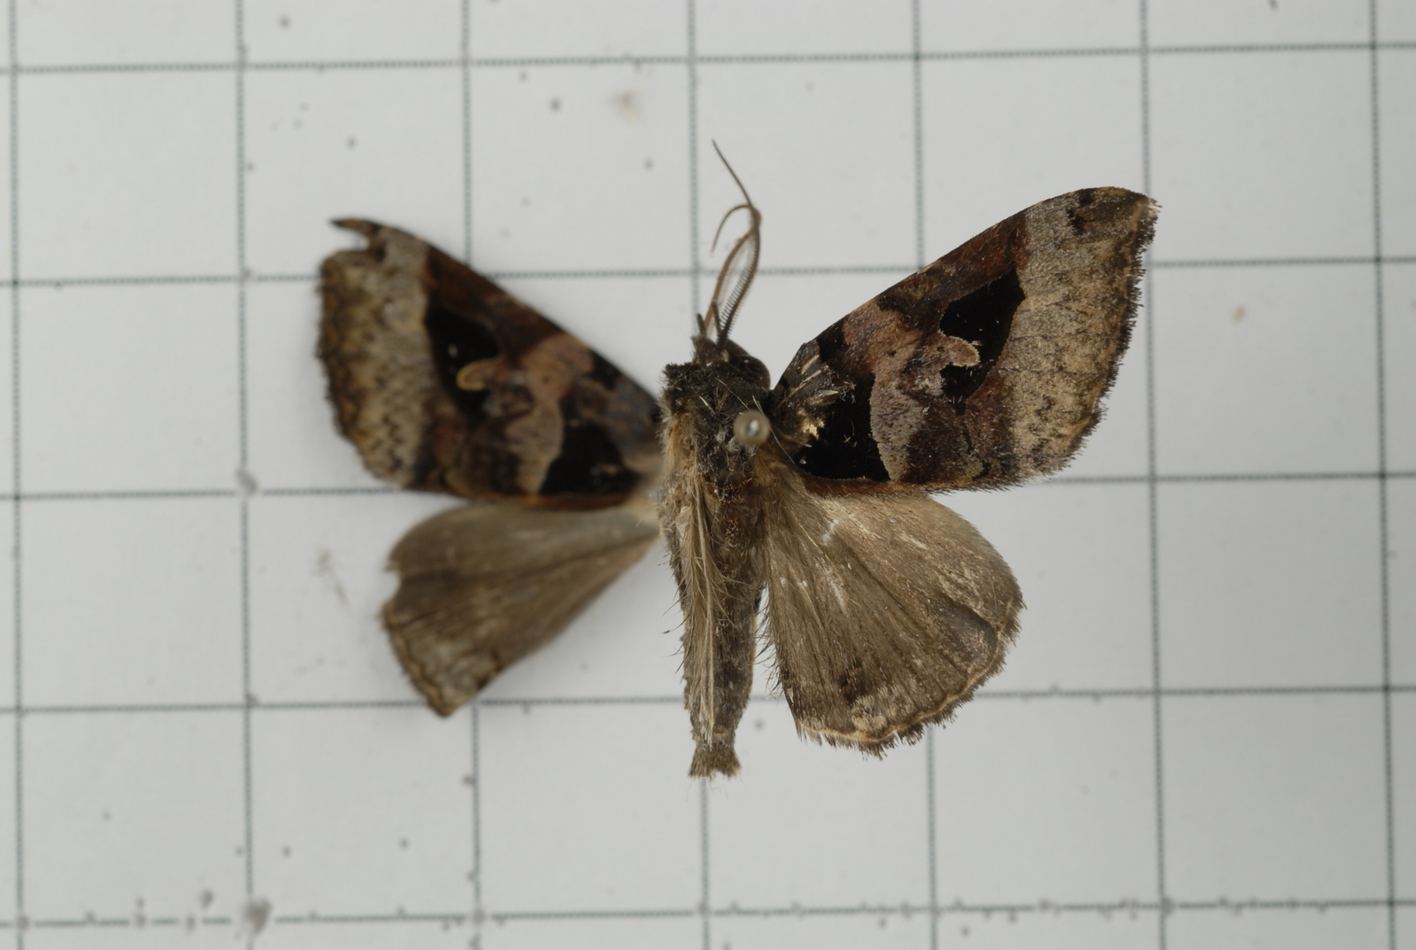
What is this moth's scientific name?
Avatha chinensis
